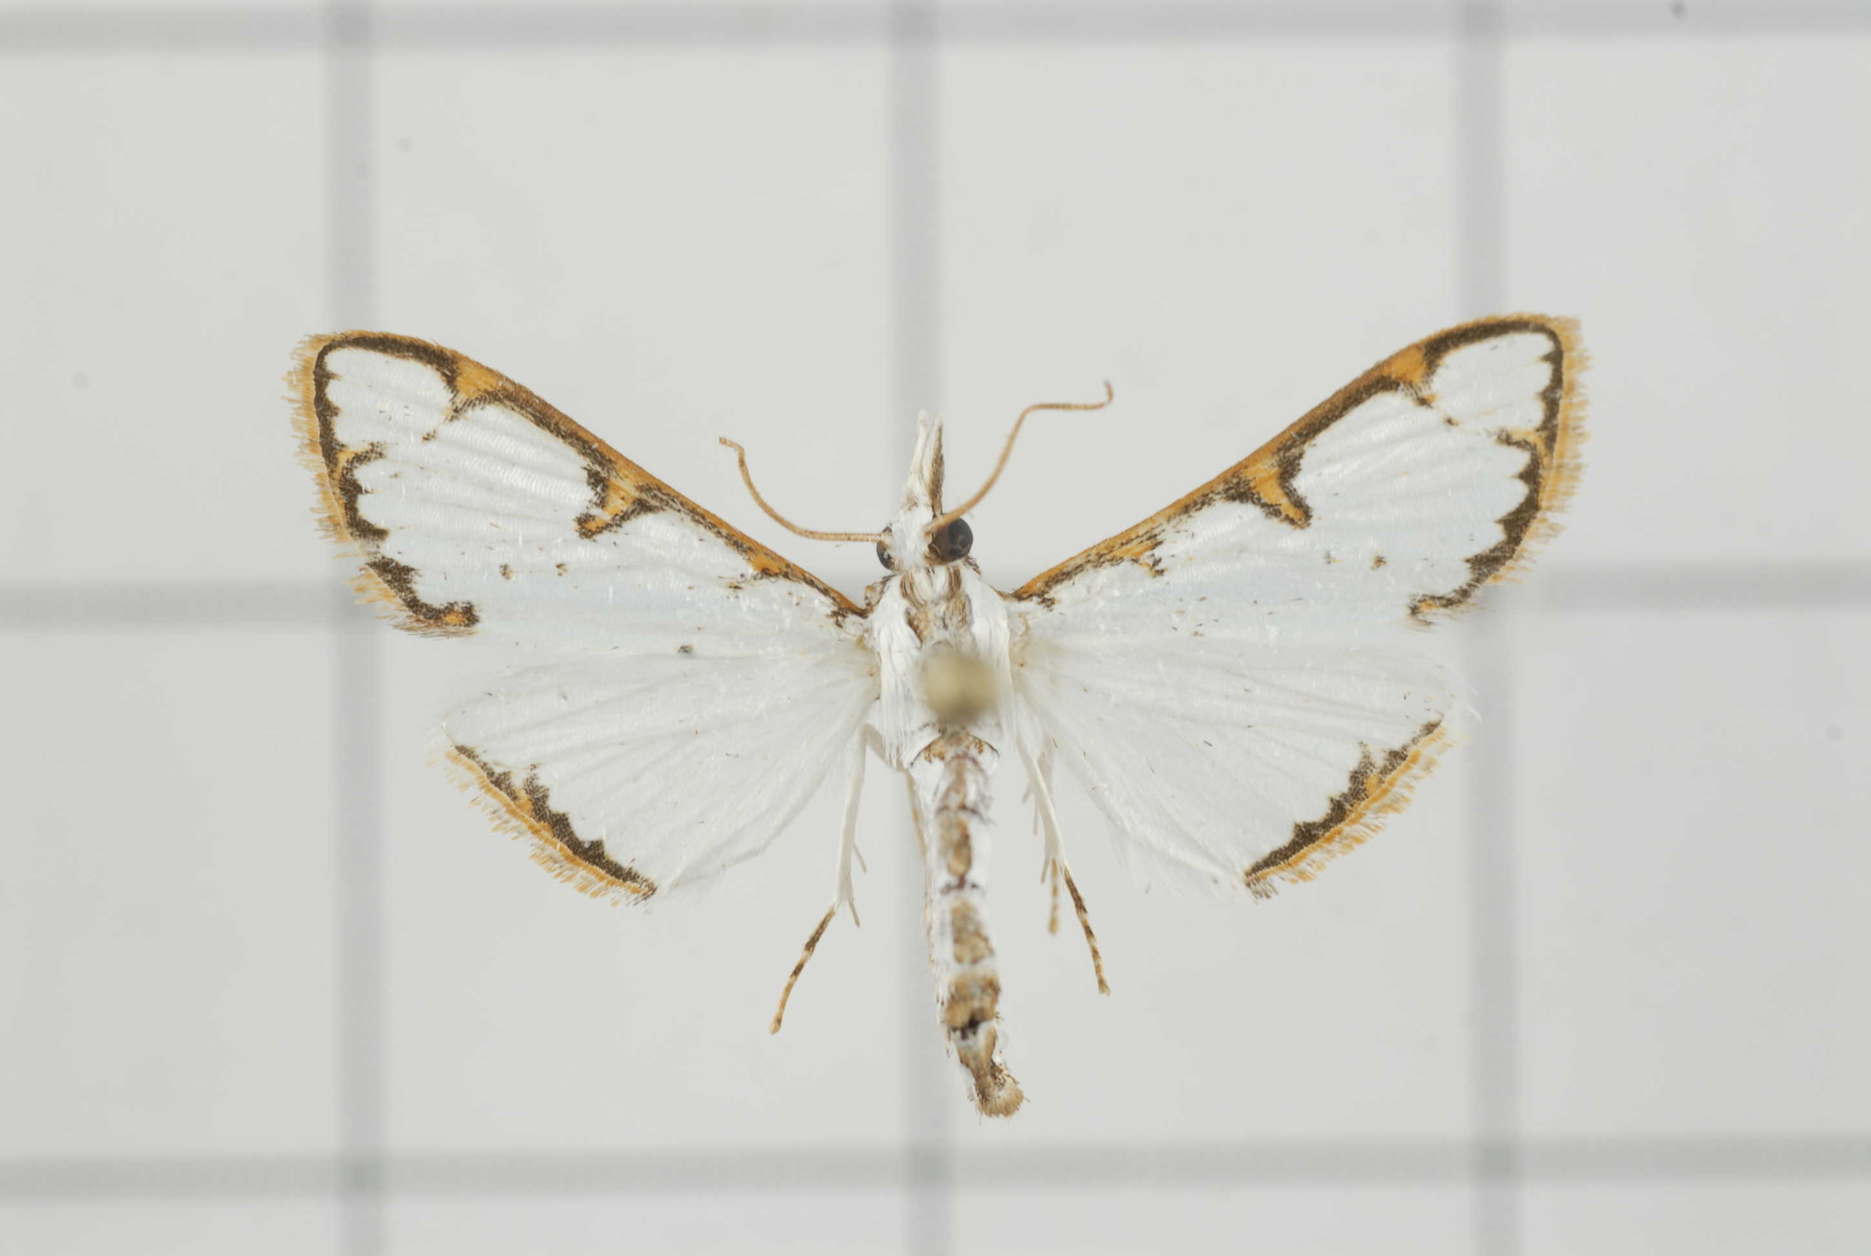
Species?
Cirrhochrista spinuella
